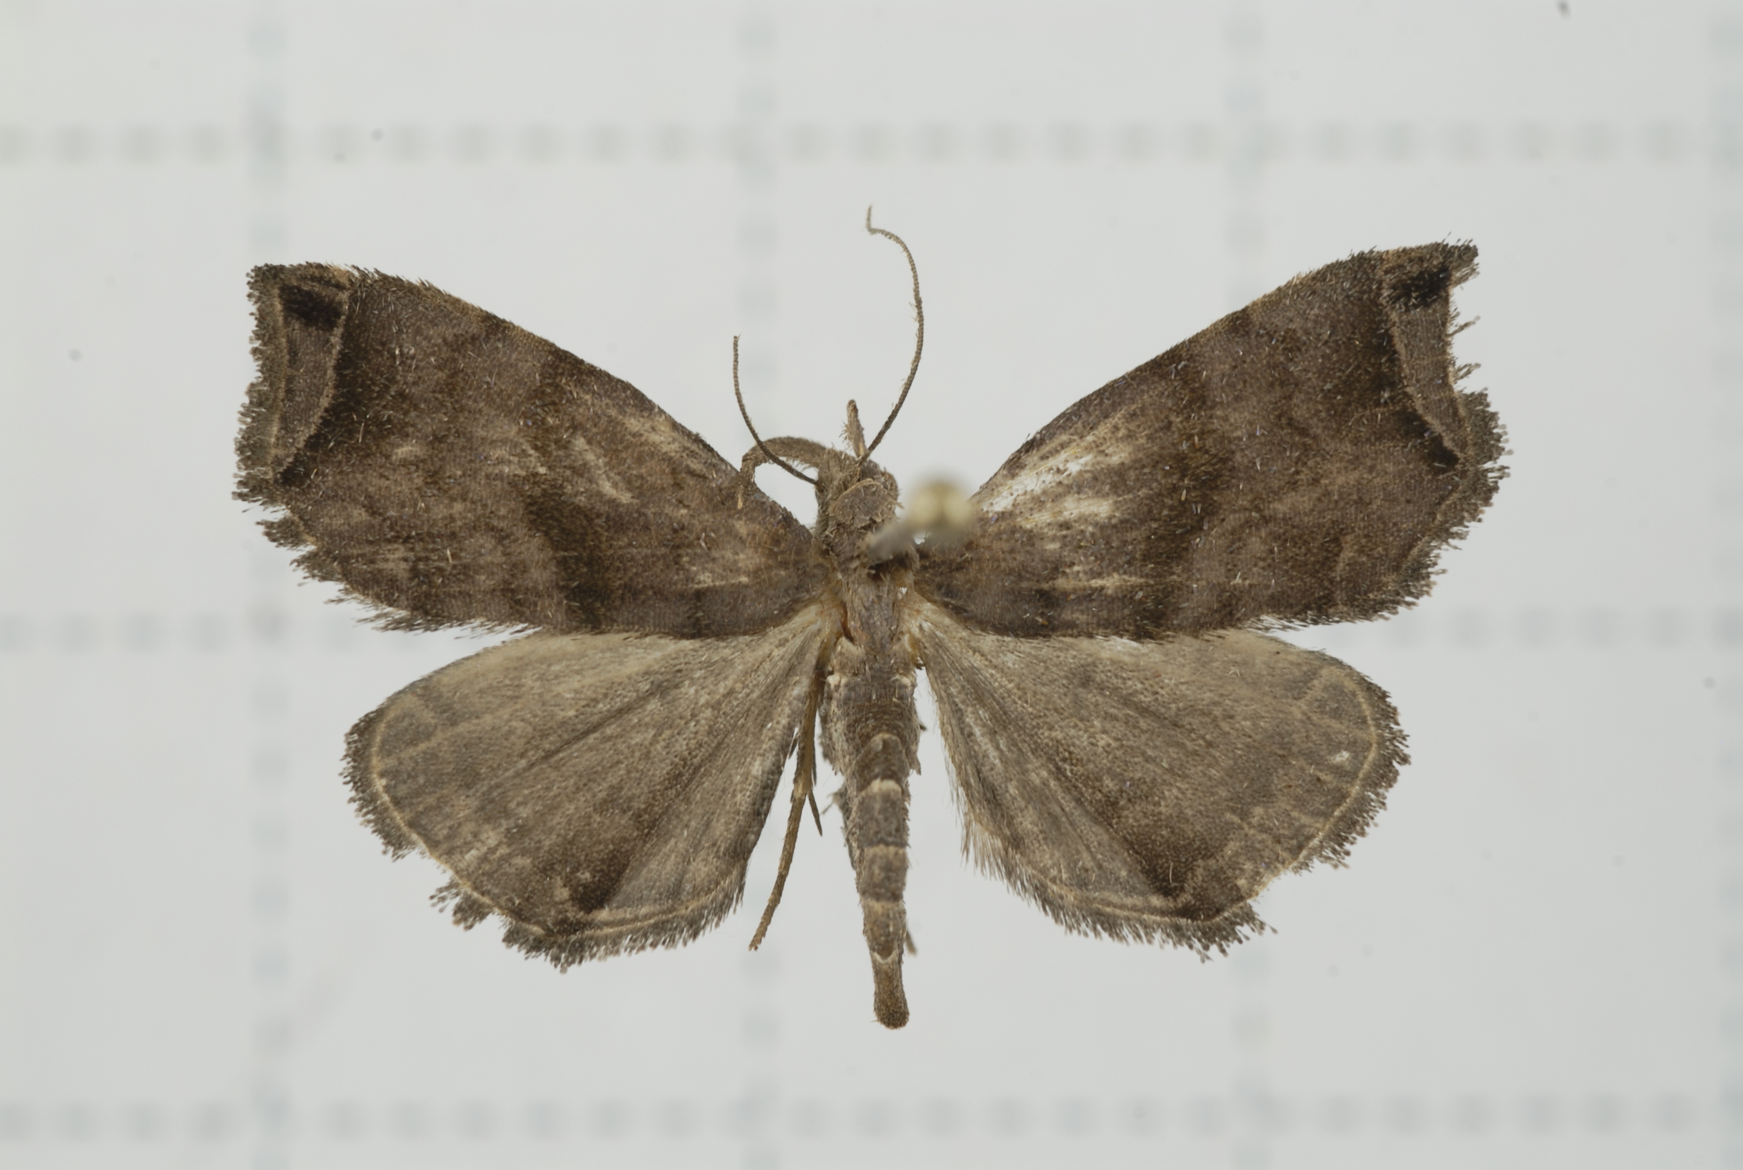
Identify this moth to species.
Hipoepa biasalis
